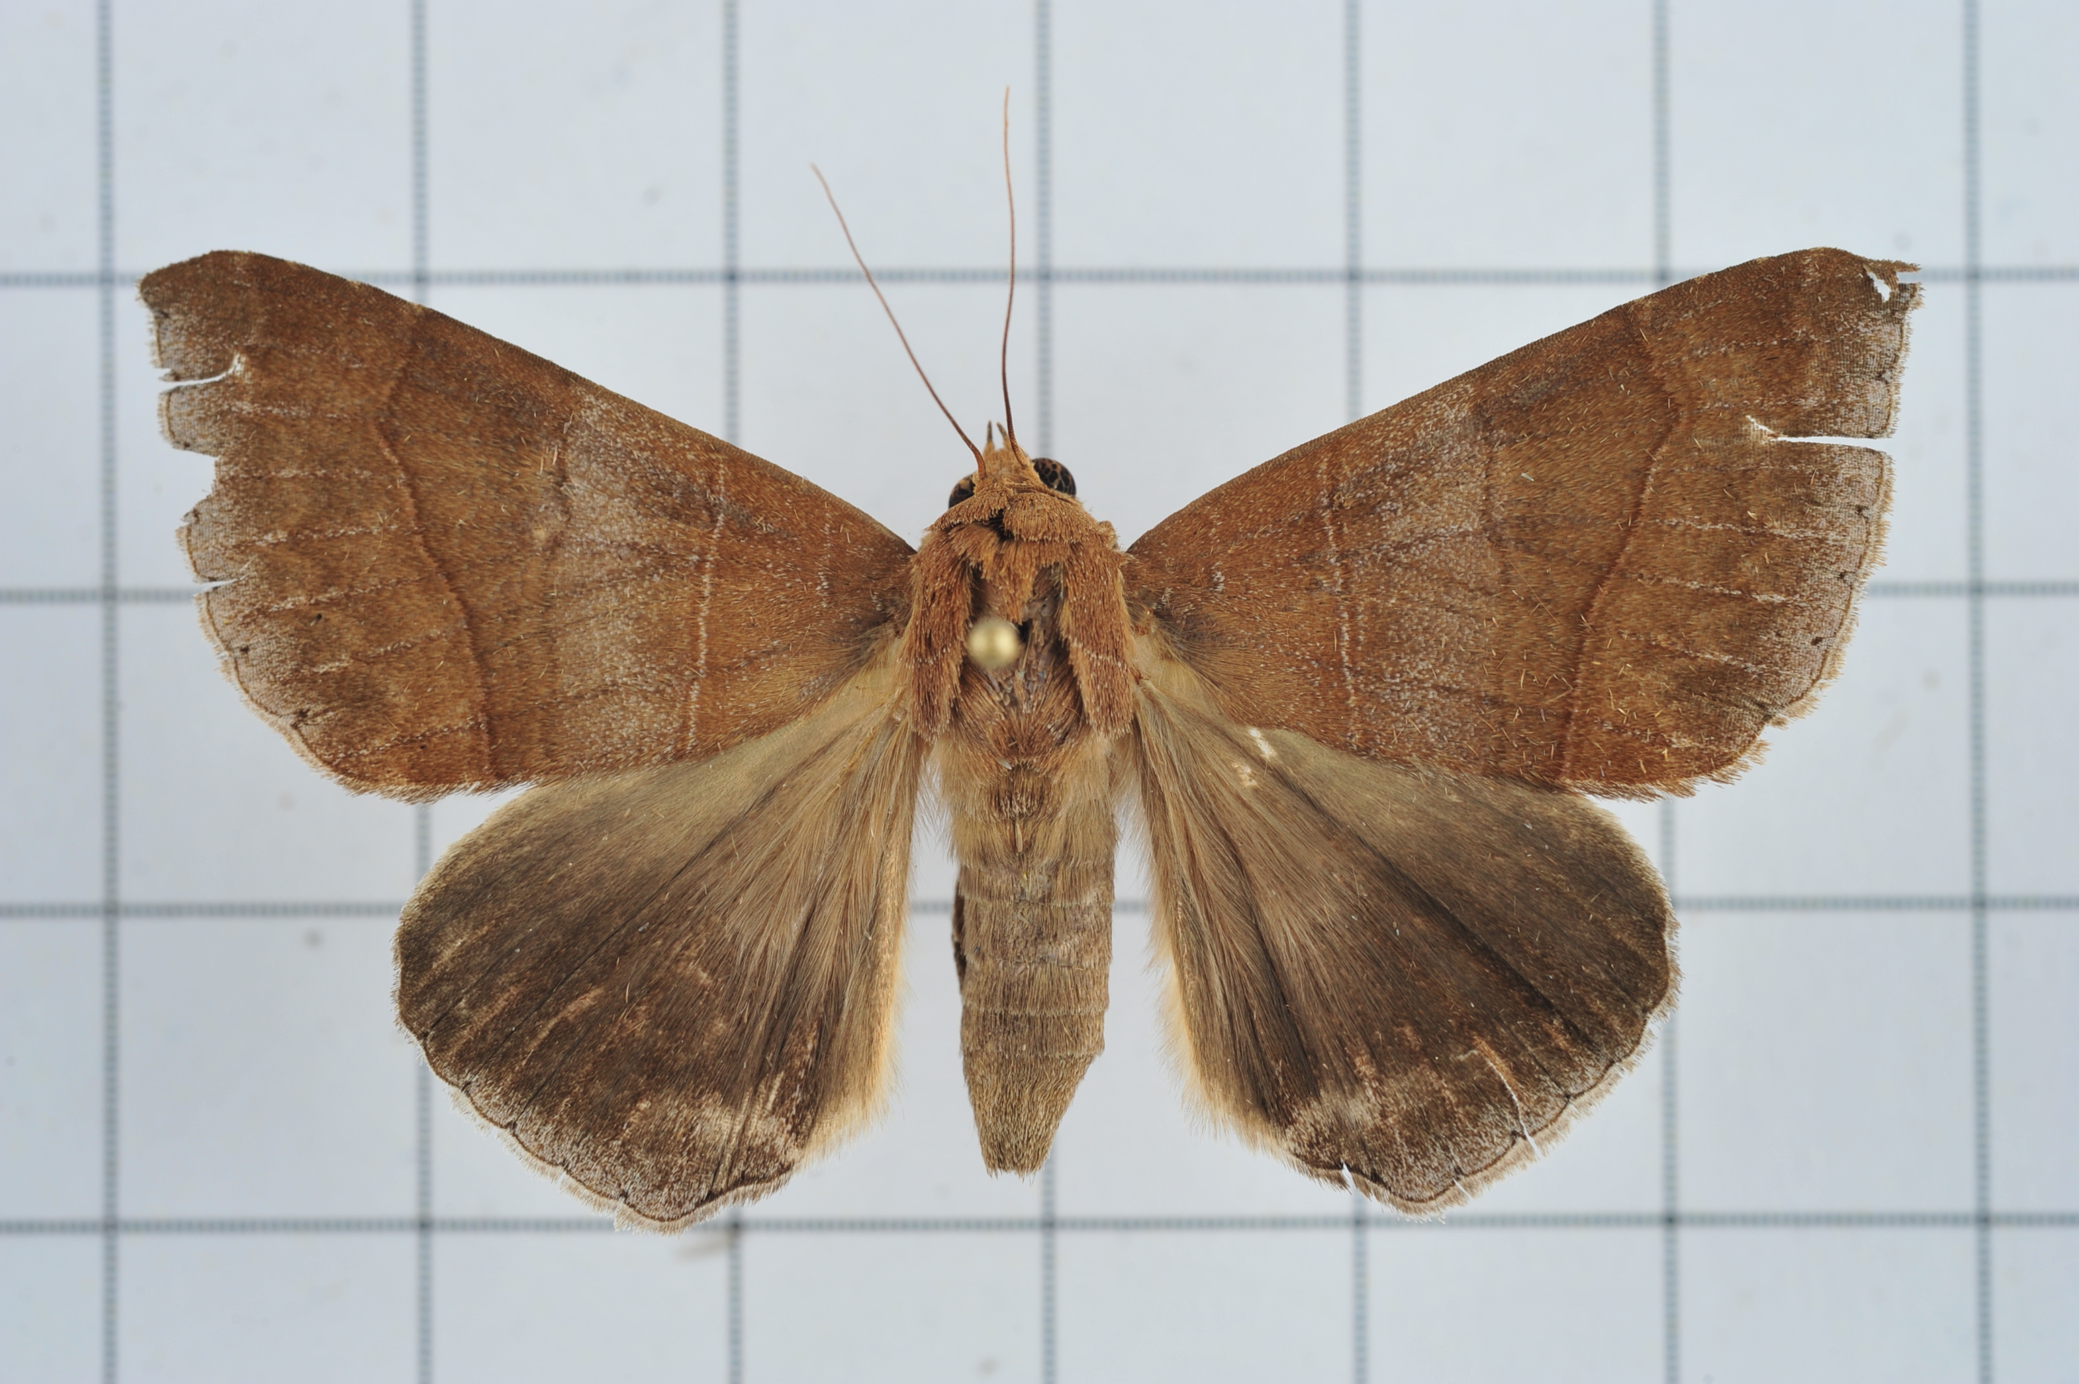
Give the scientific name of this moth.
Bastilla absentimacula
